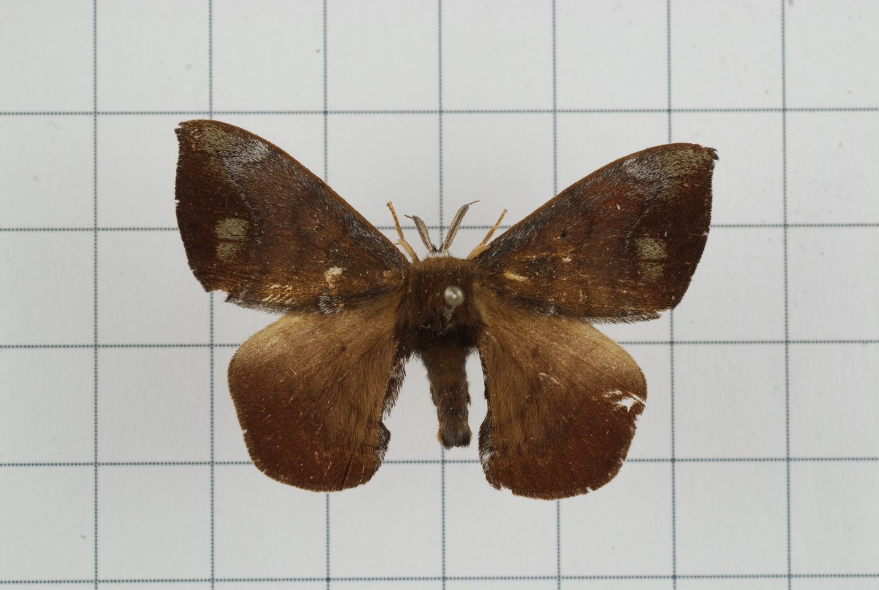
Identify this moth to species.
Andraca yauichui
